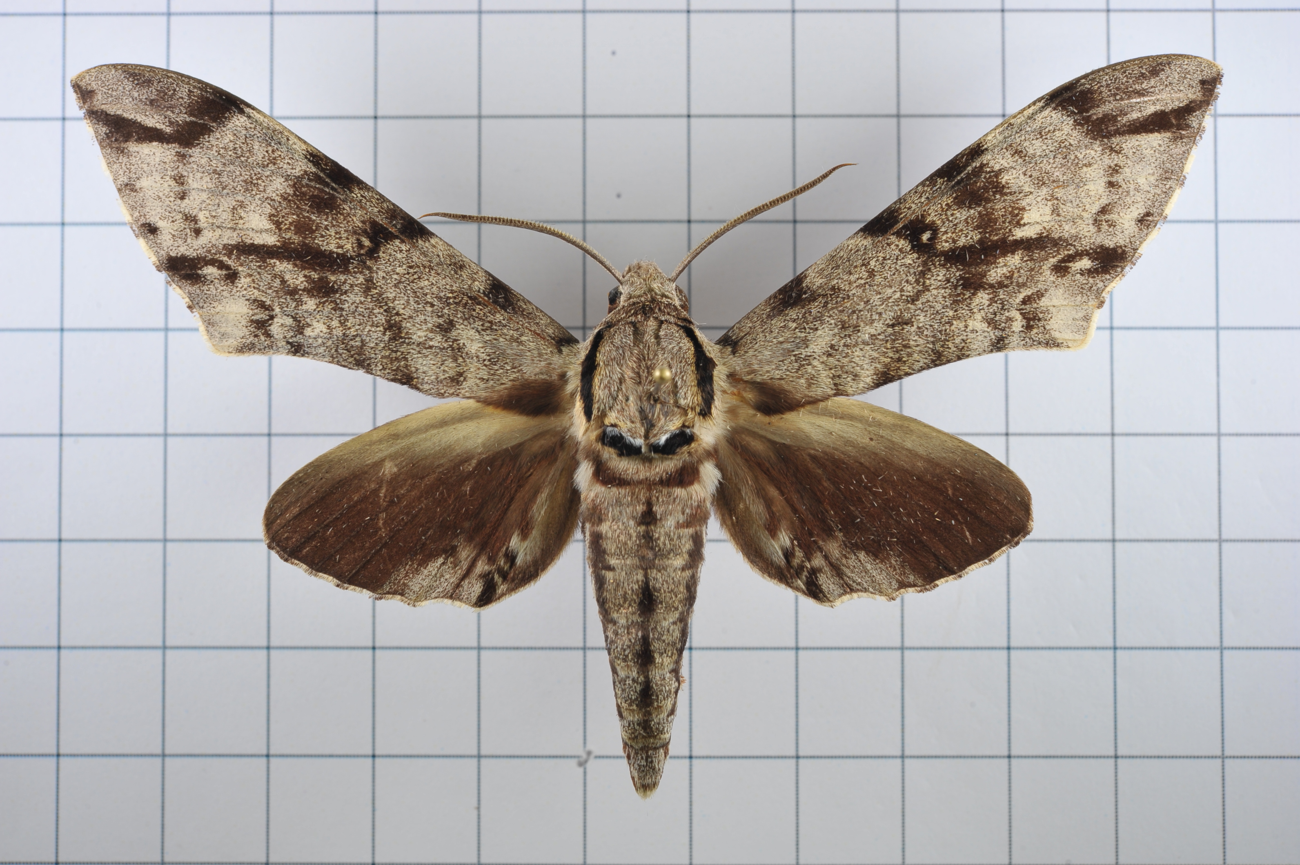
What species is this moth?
Notonagemia analis analis
